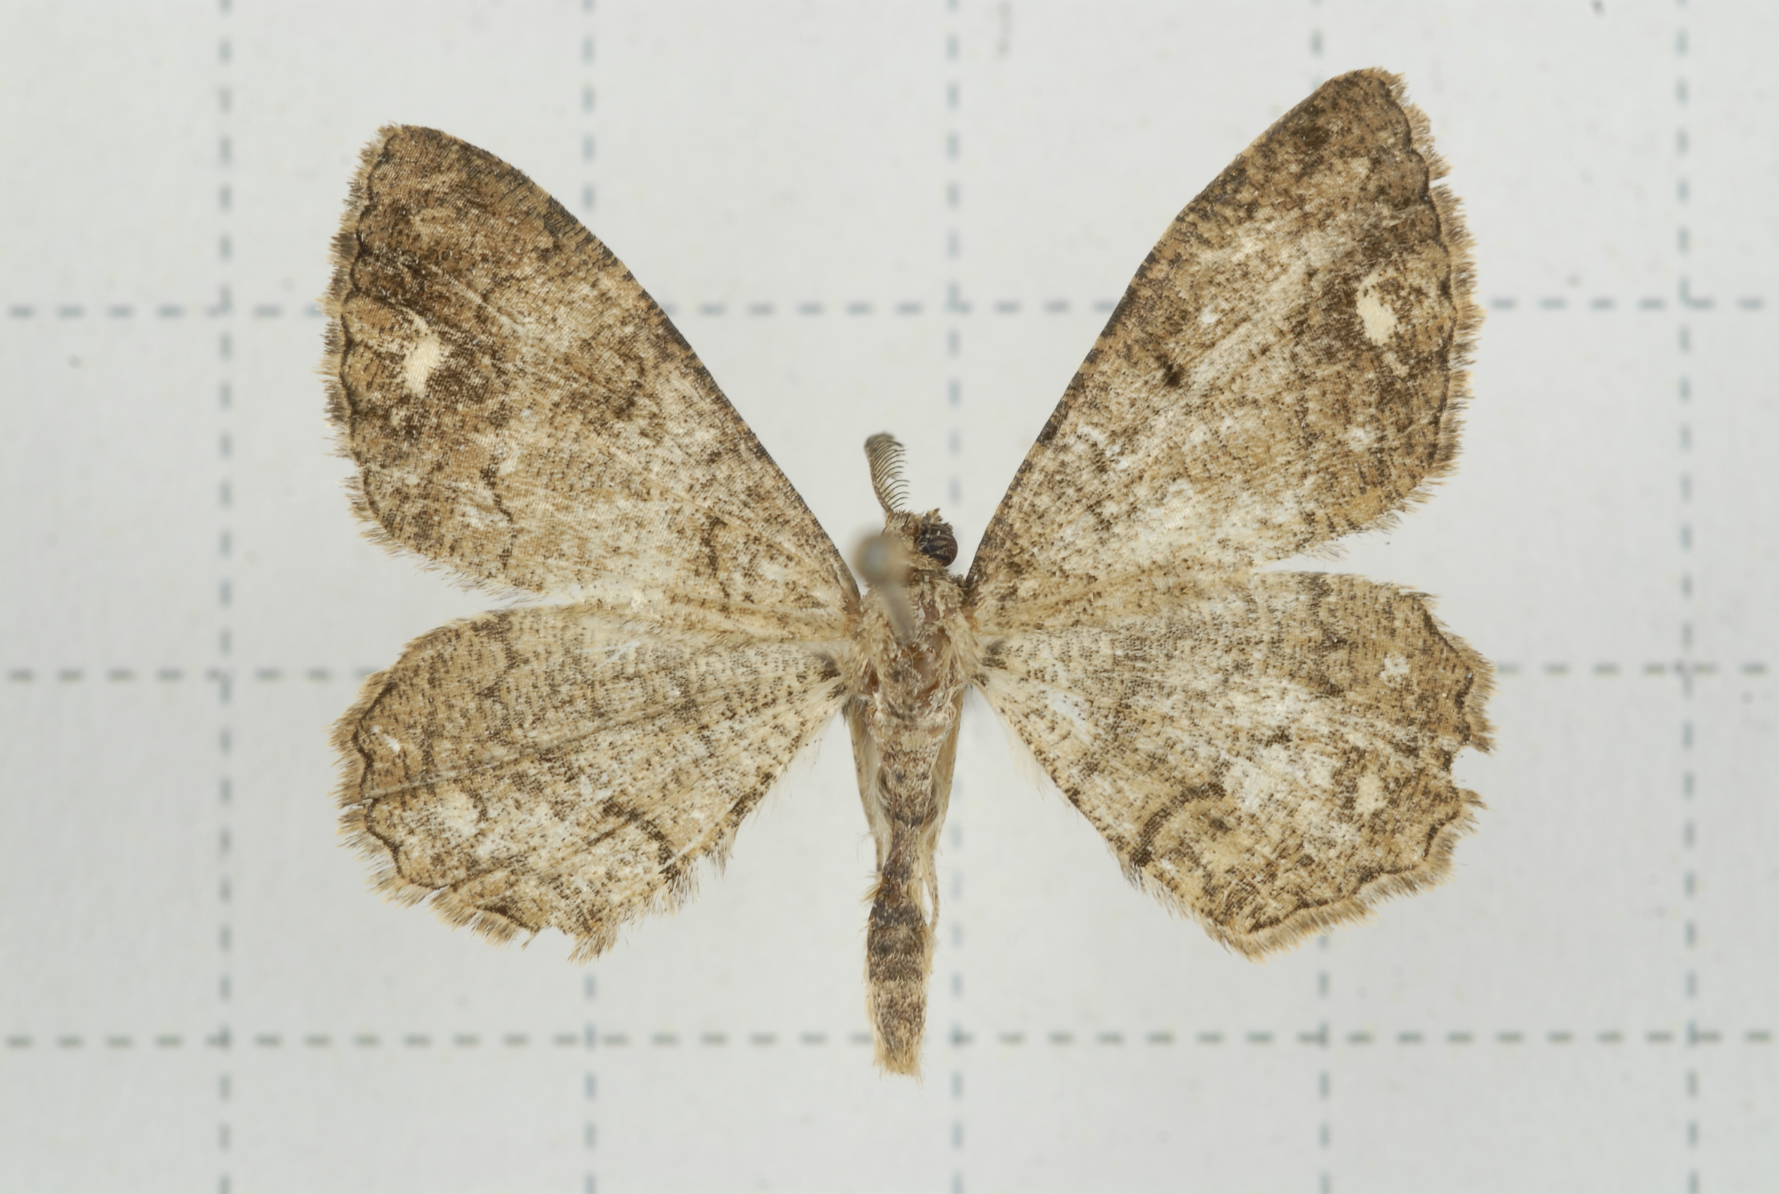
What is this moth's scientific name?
Uliura infausta
